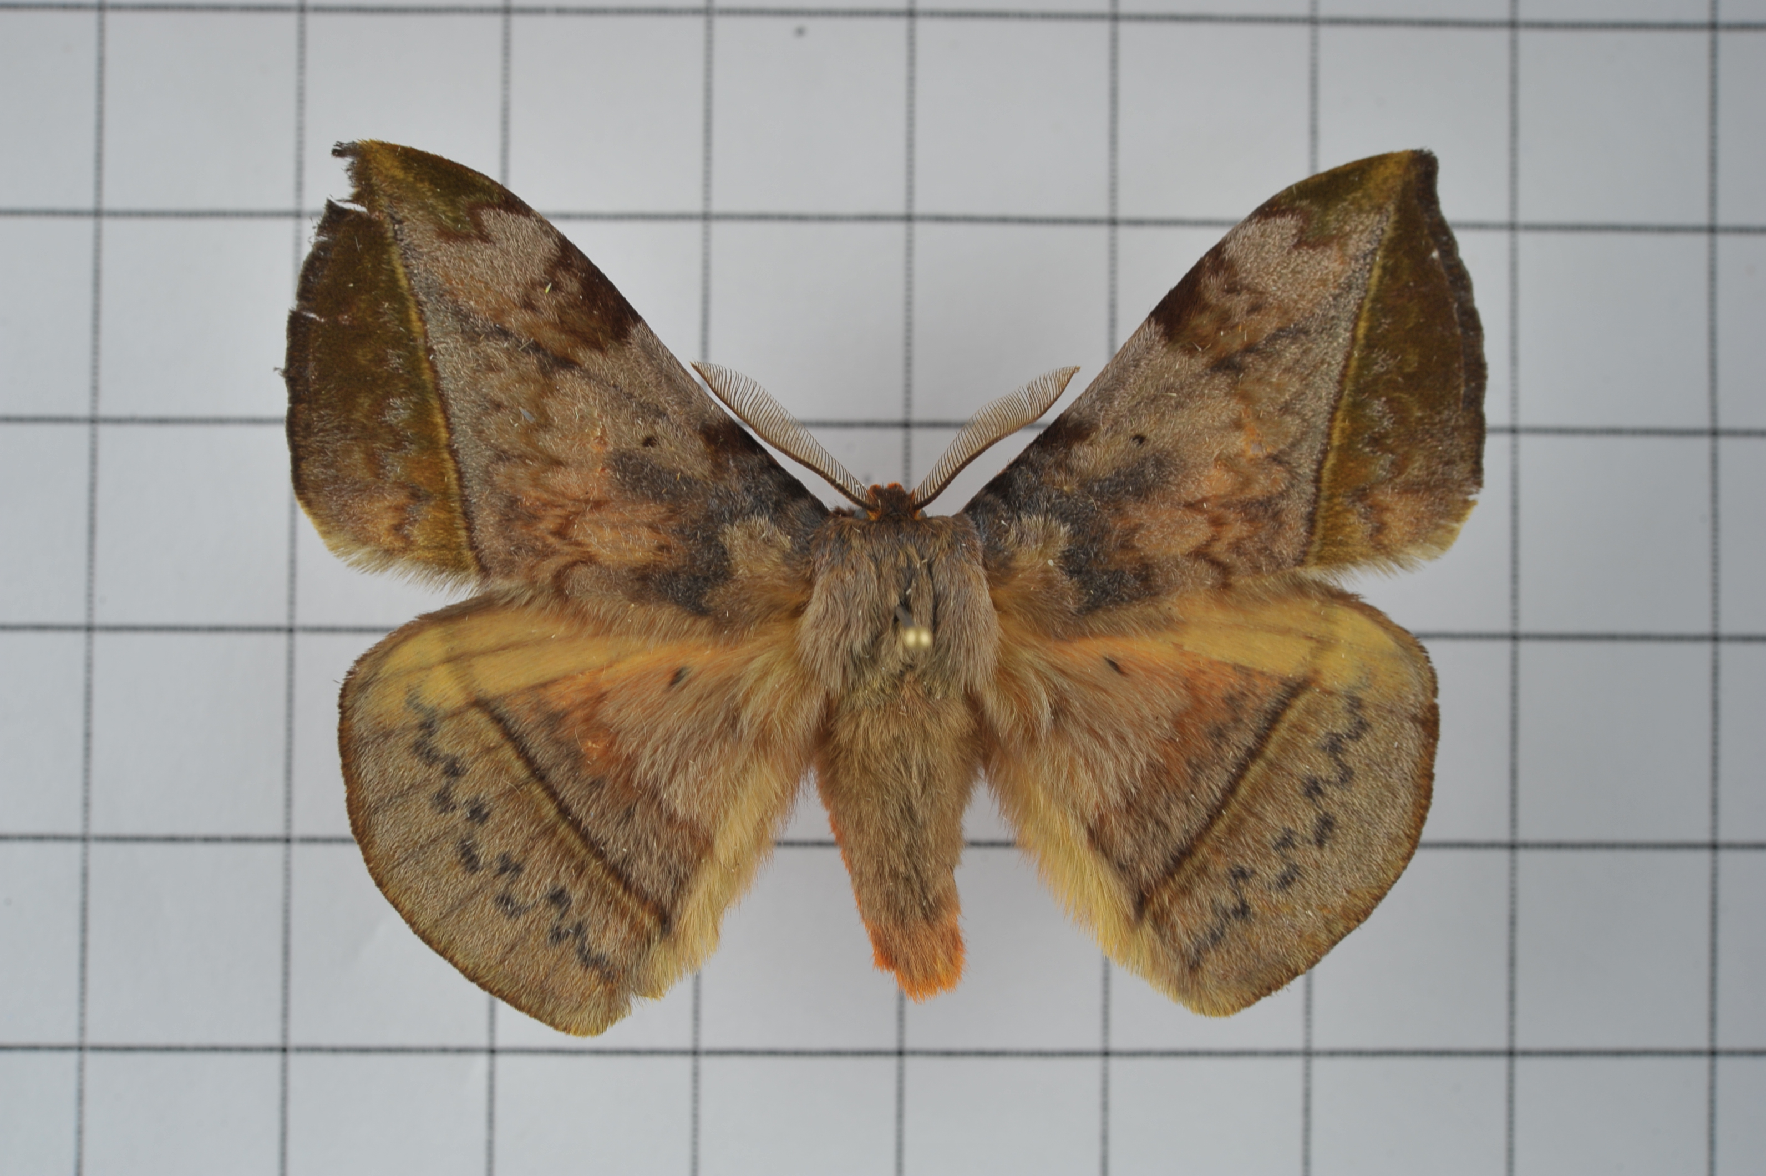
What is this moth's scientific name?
Apha arisana
